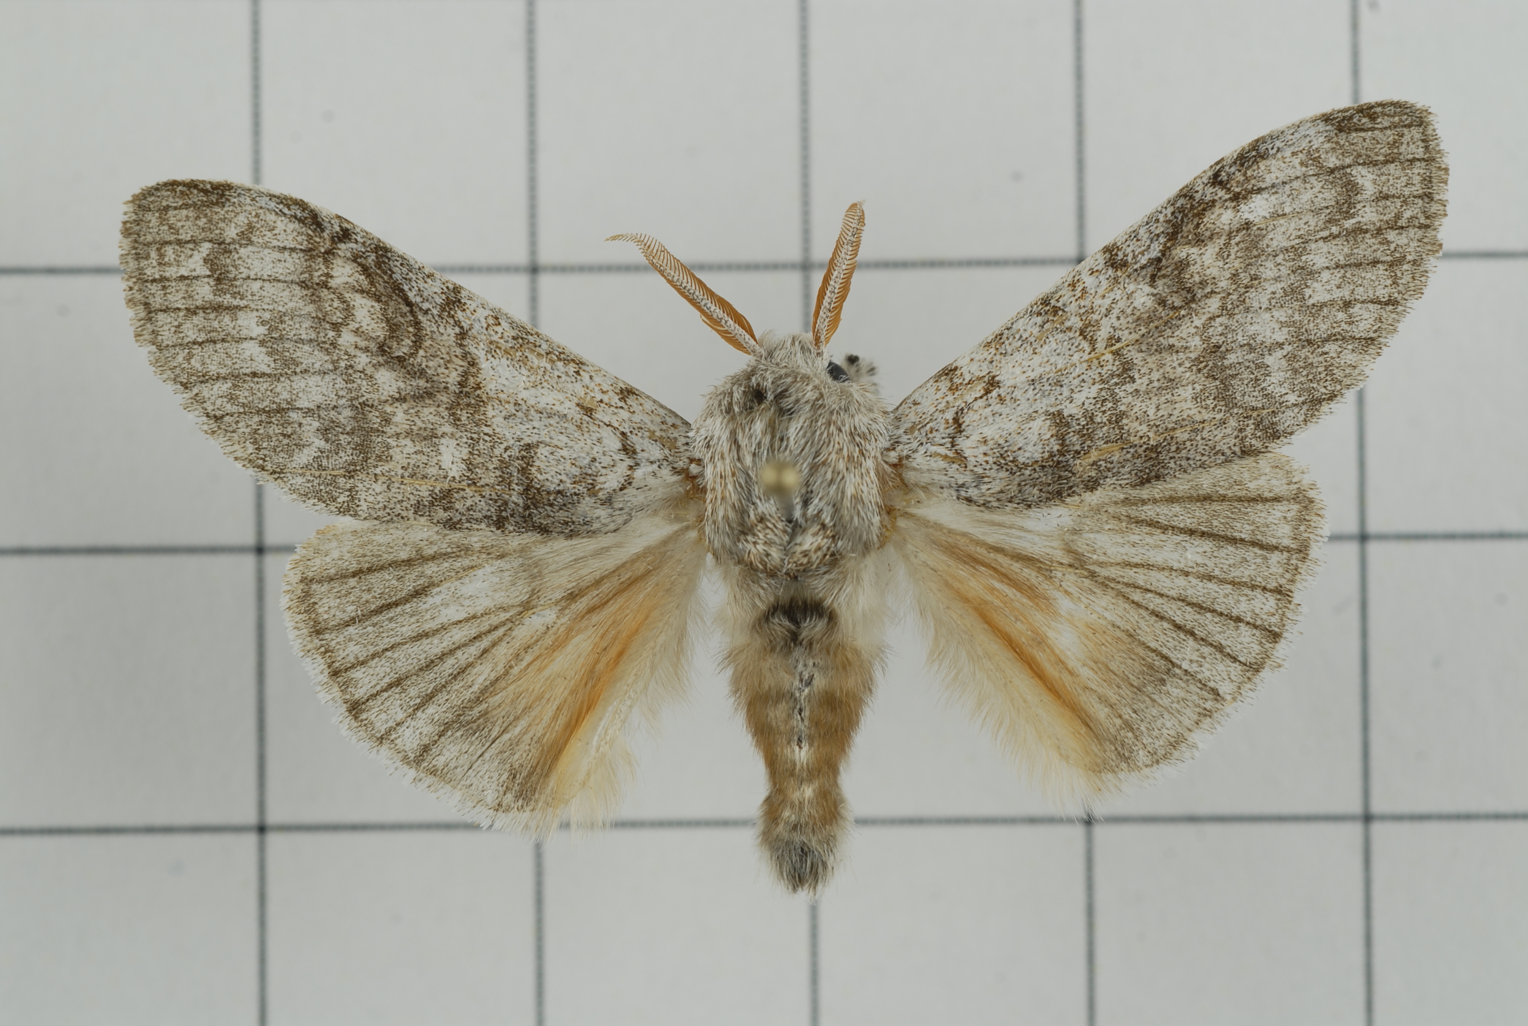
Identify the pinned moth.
Calliteara horishanella
